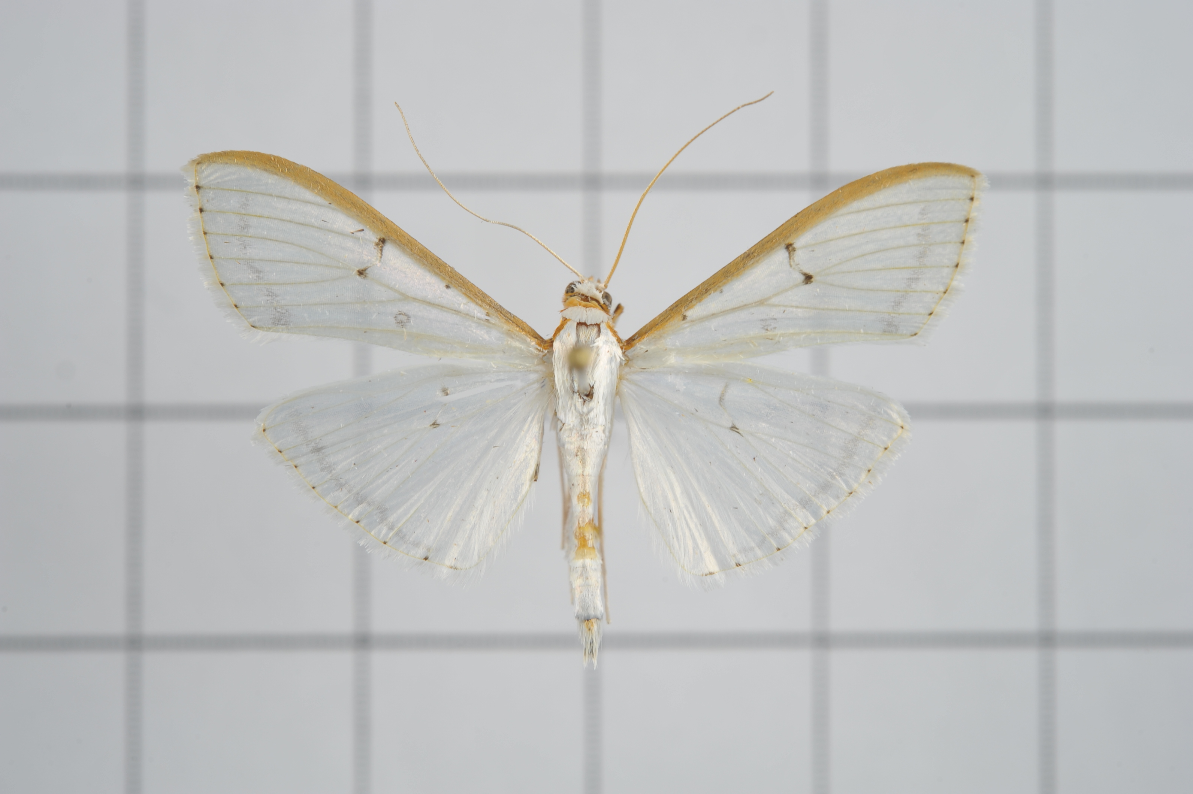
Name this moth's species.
Palpita asiaticalis
